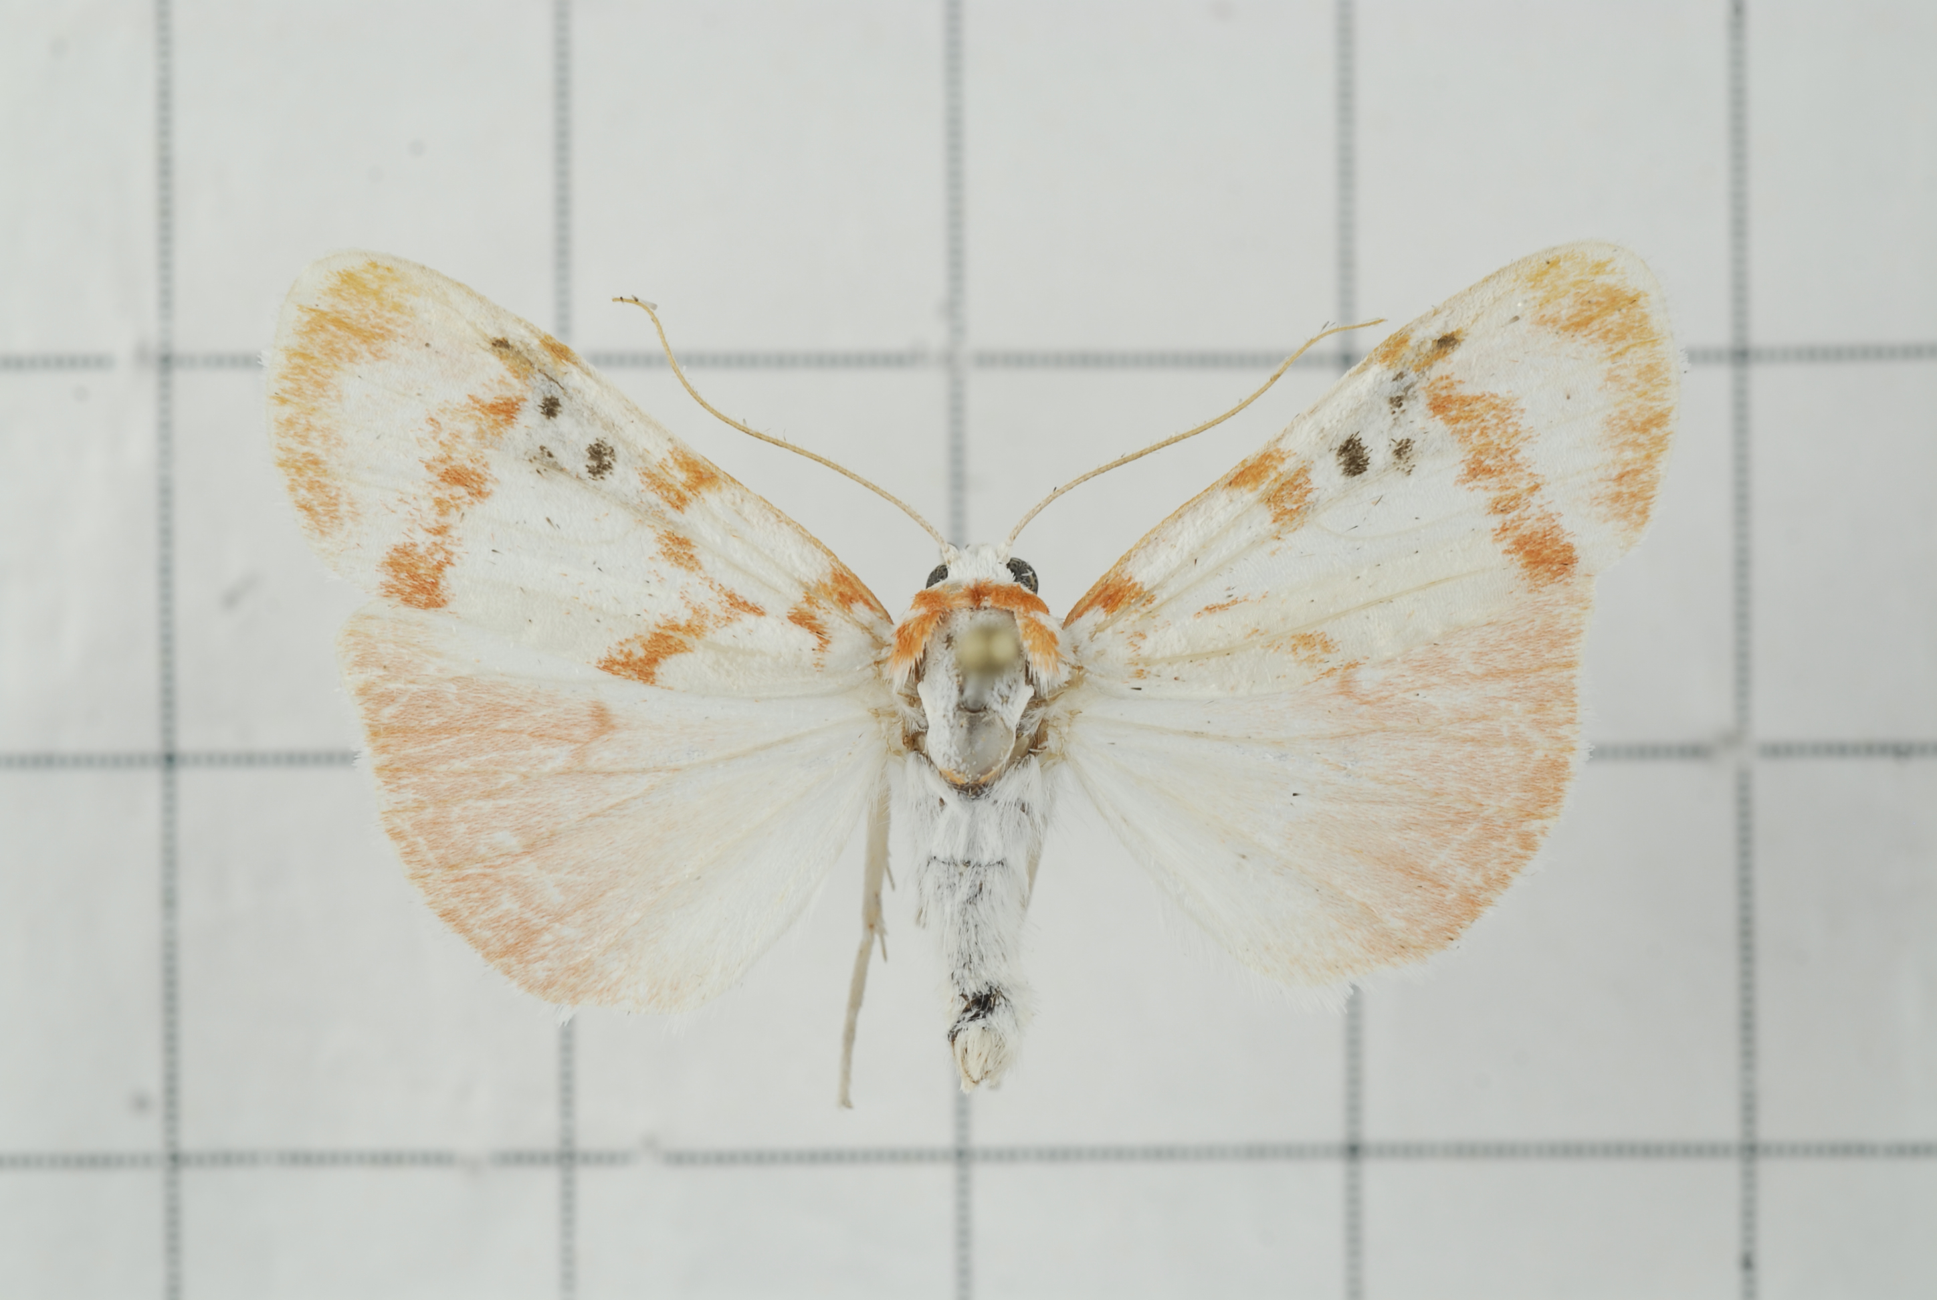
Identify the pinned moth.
Cyana formosana
